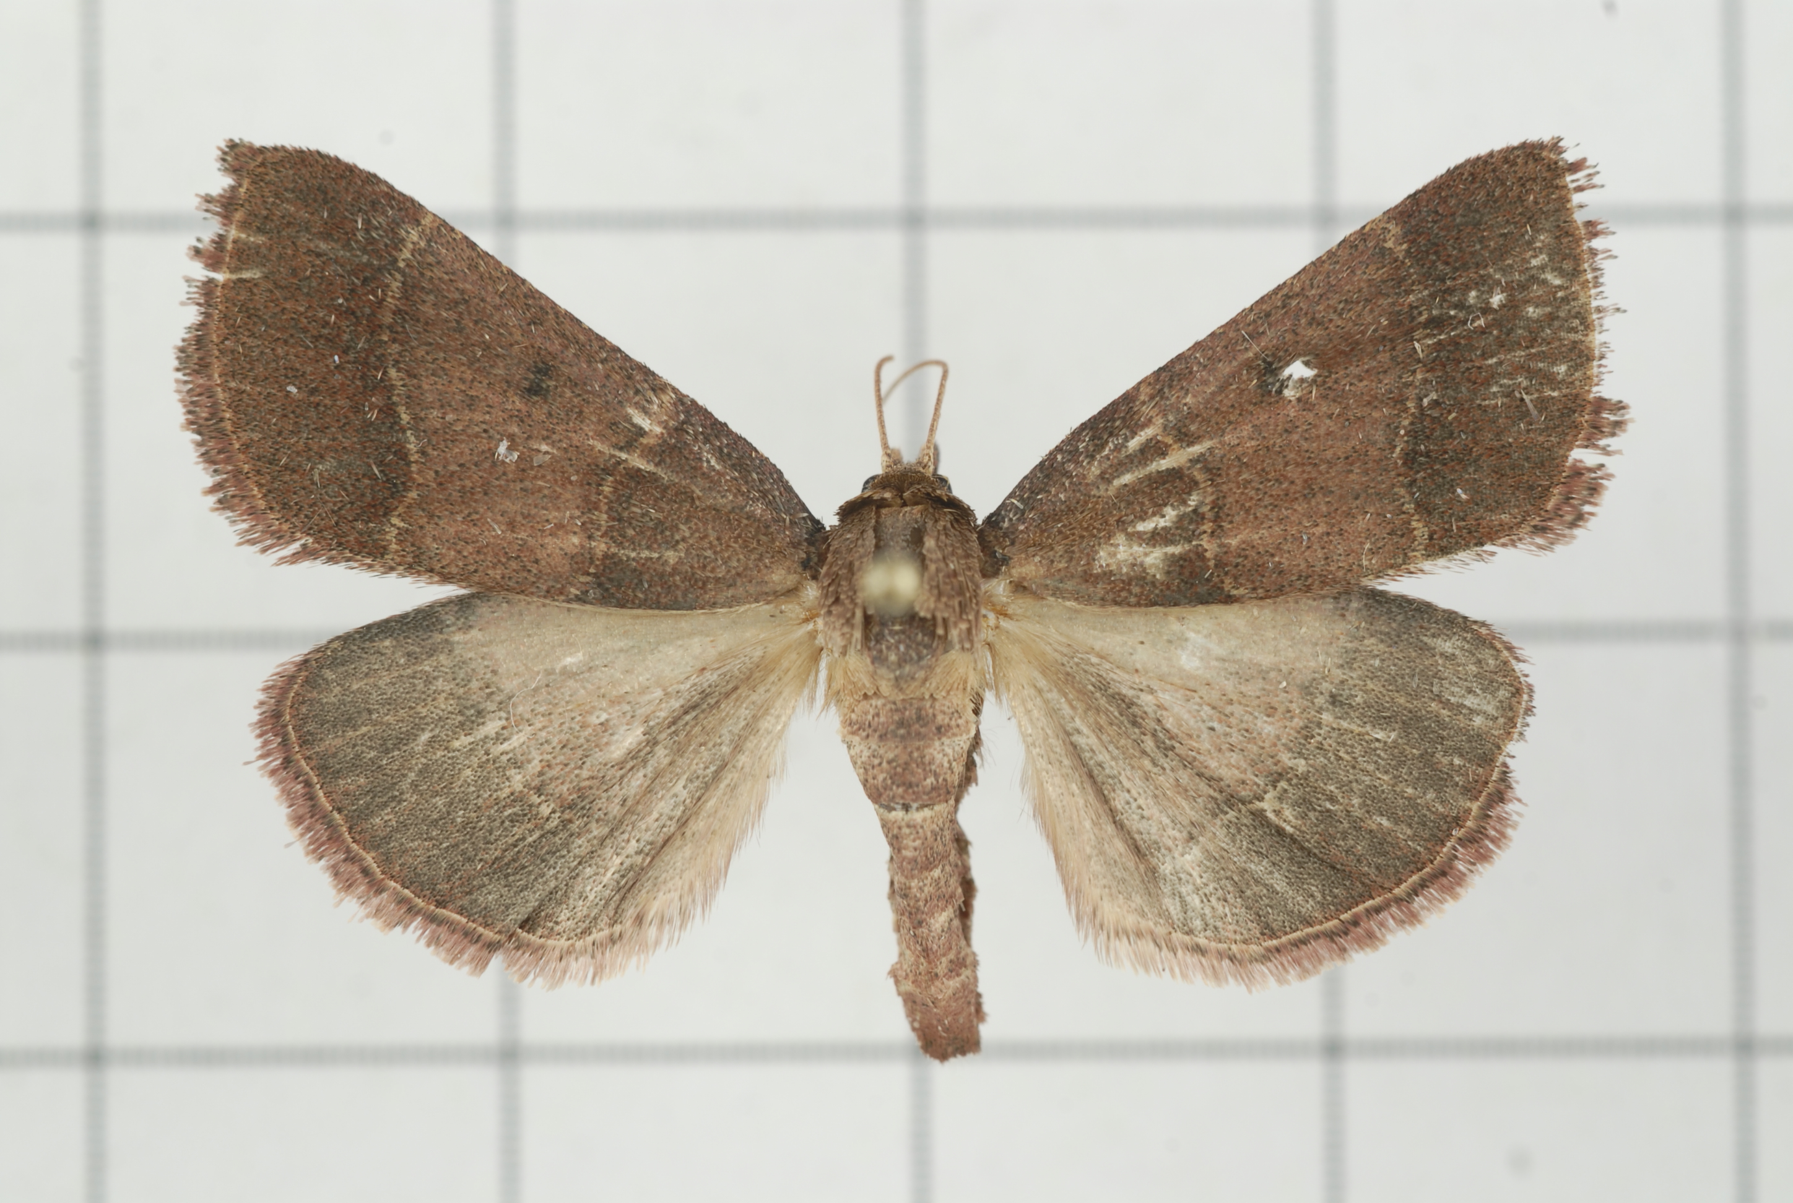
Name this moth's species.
Arippara indicator
